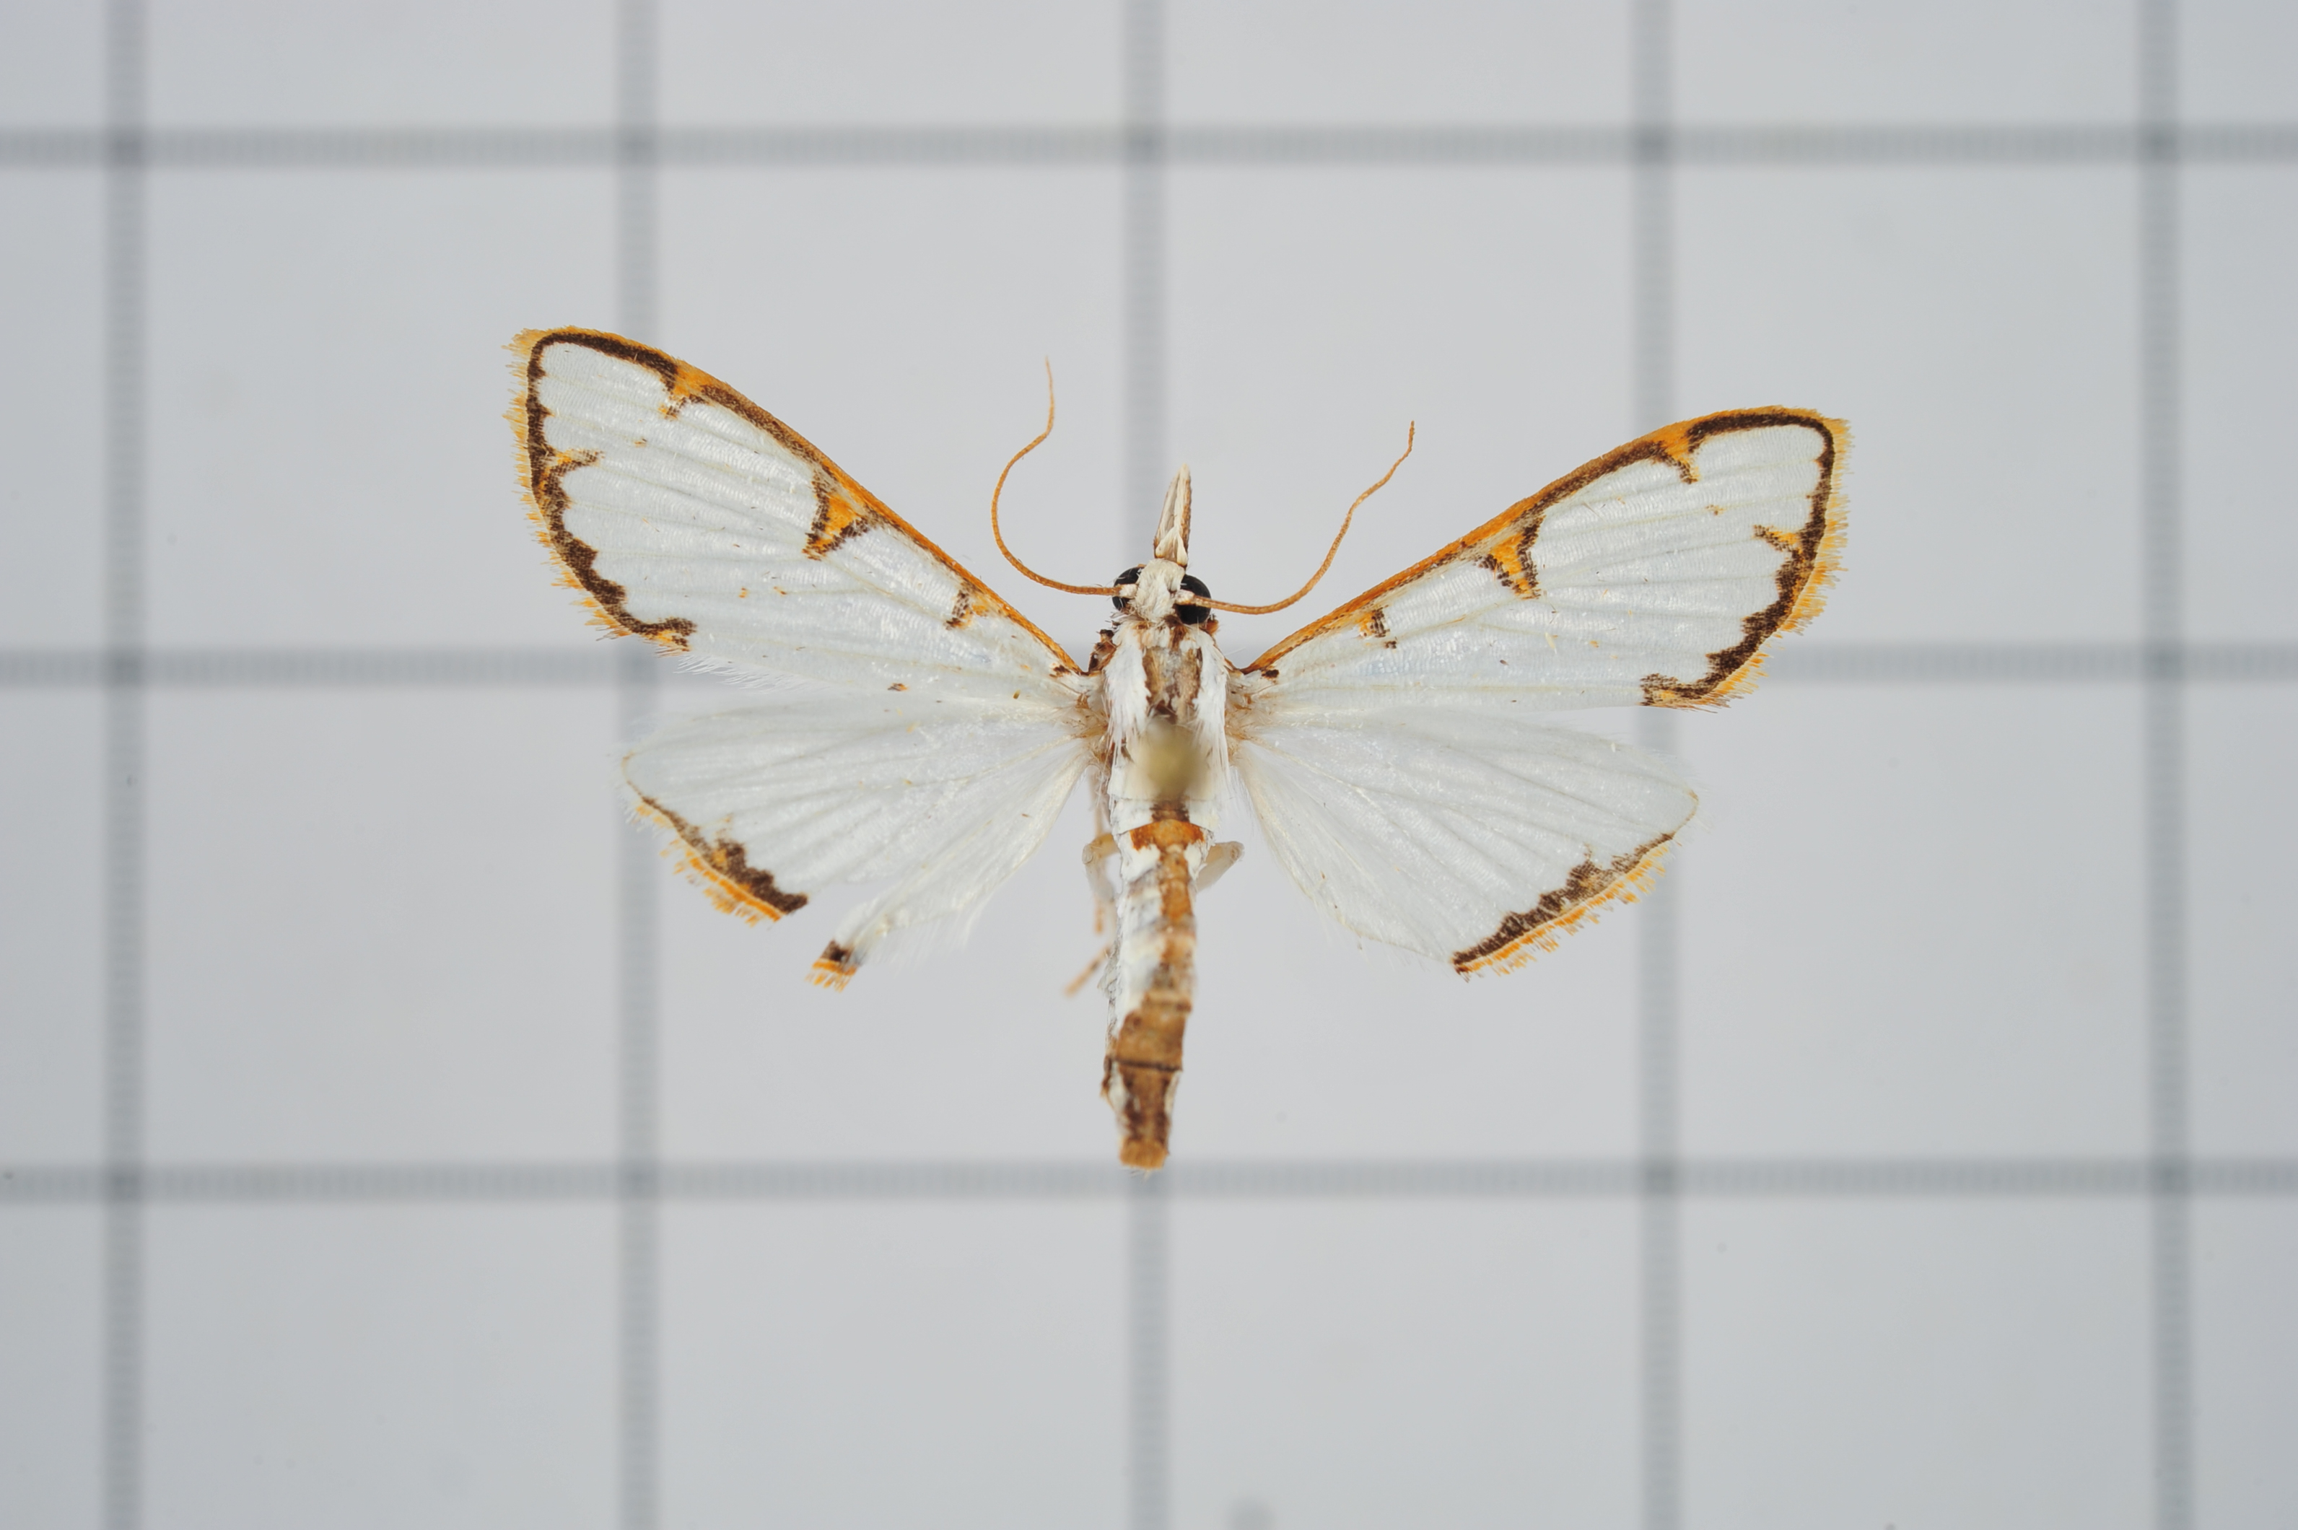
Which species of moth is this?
Cirrhochrista spinuella
